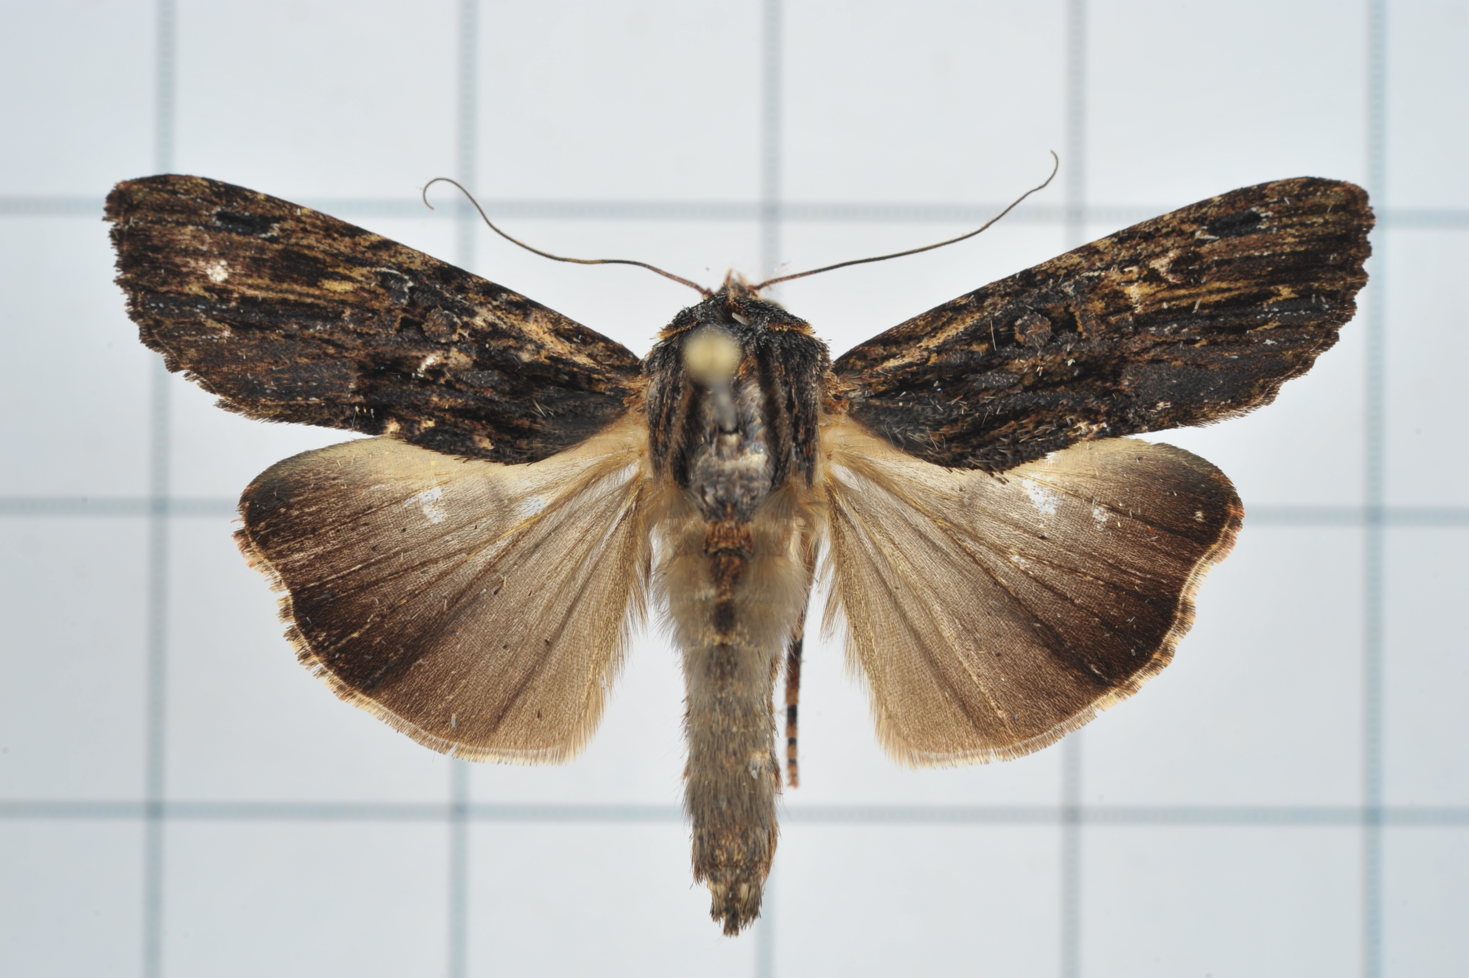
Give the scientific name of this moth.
Magusa tenebrosa
